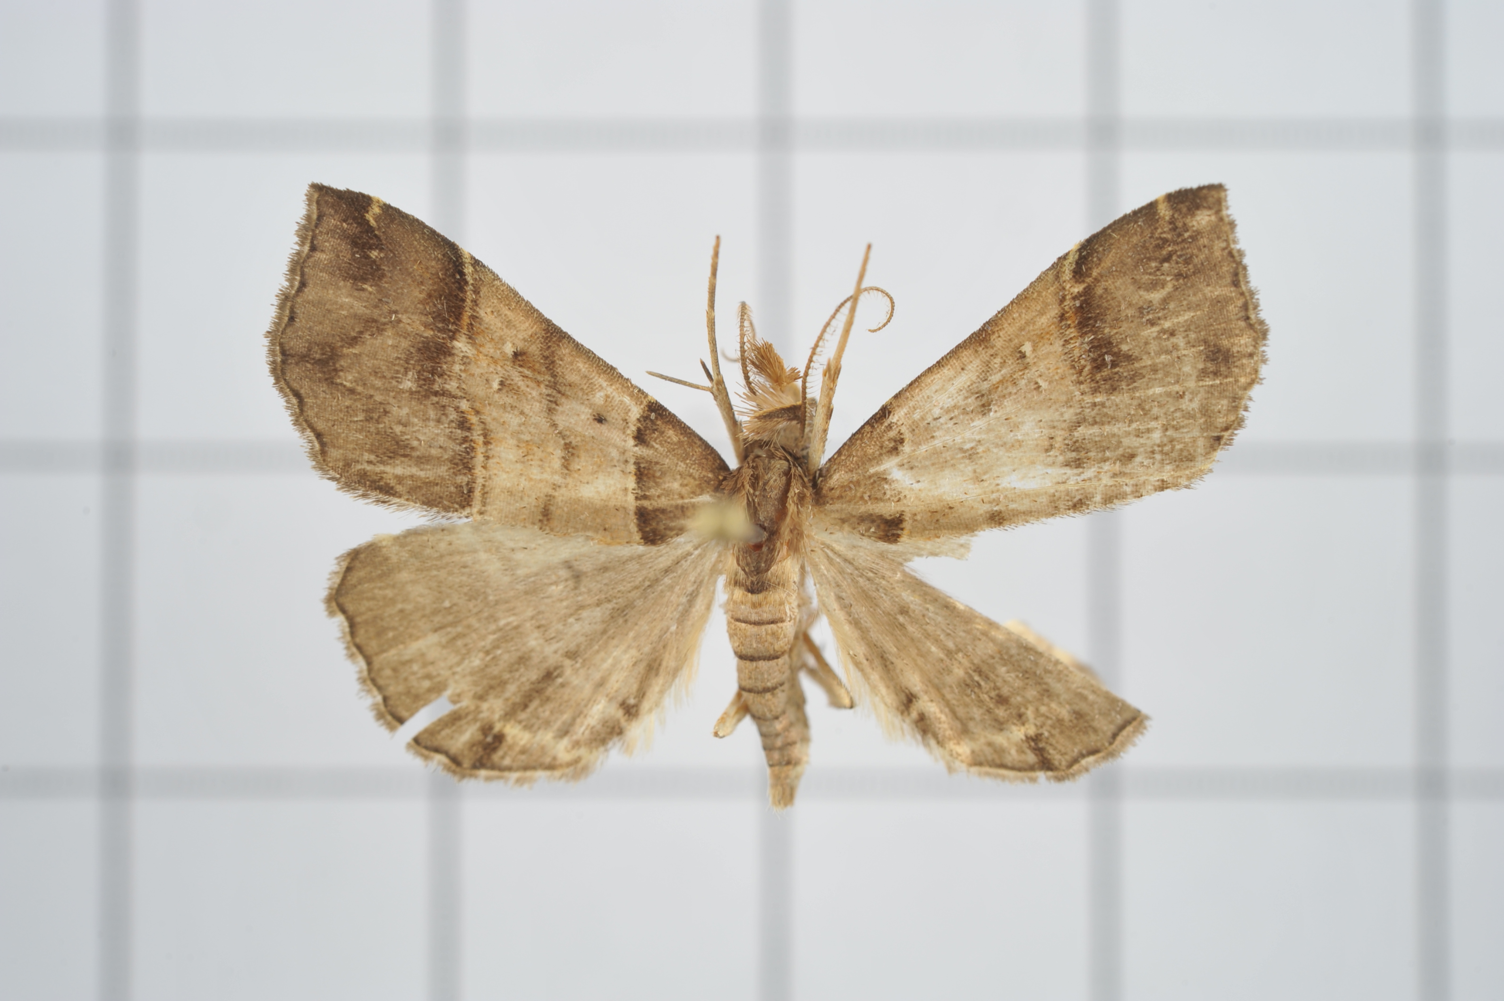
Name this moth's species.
Bertula kosemponica
